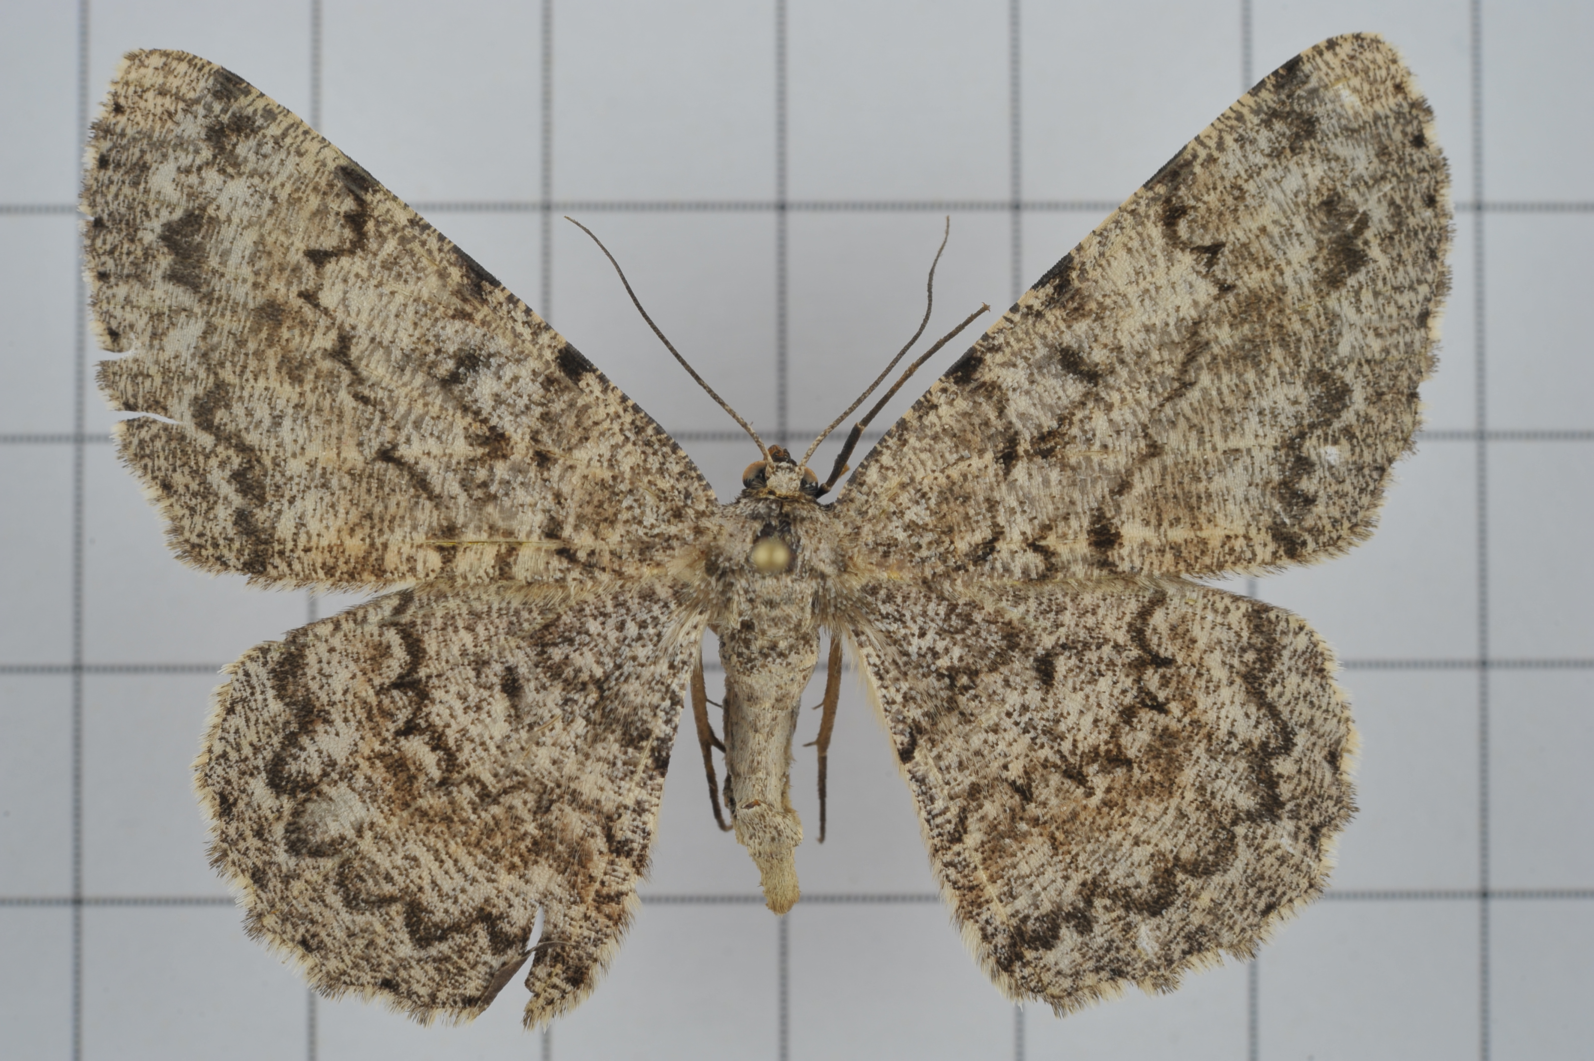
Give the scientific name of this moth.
Hypomecis cineracea
